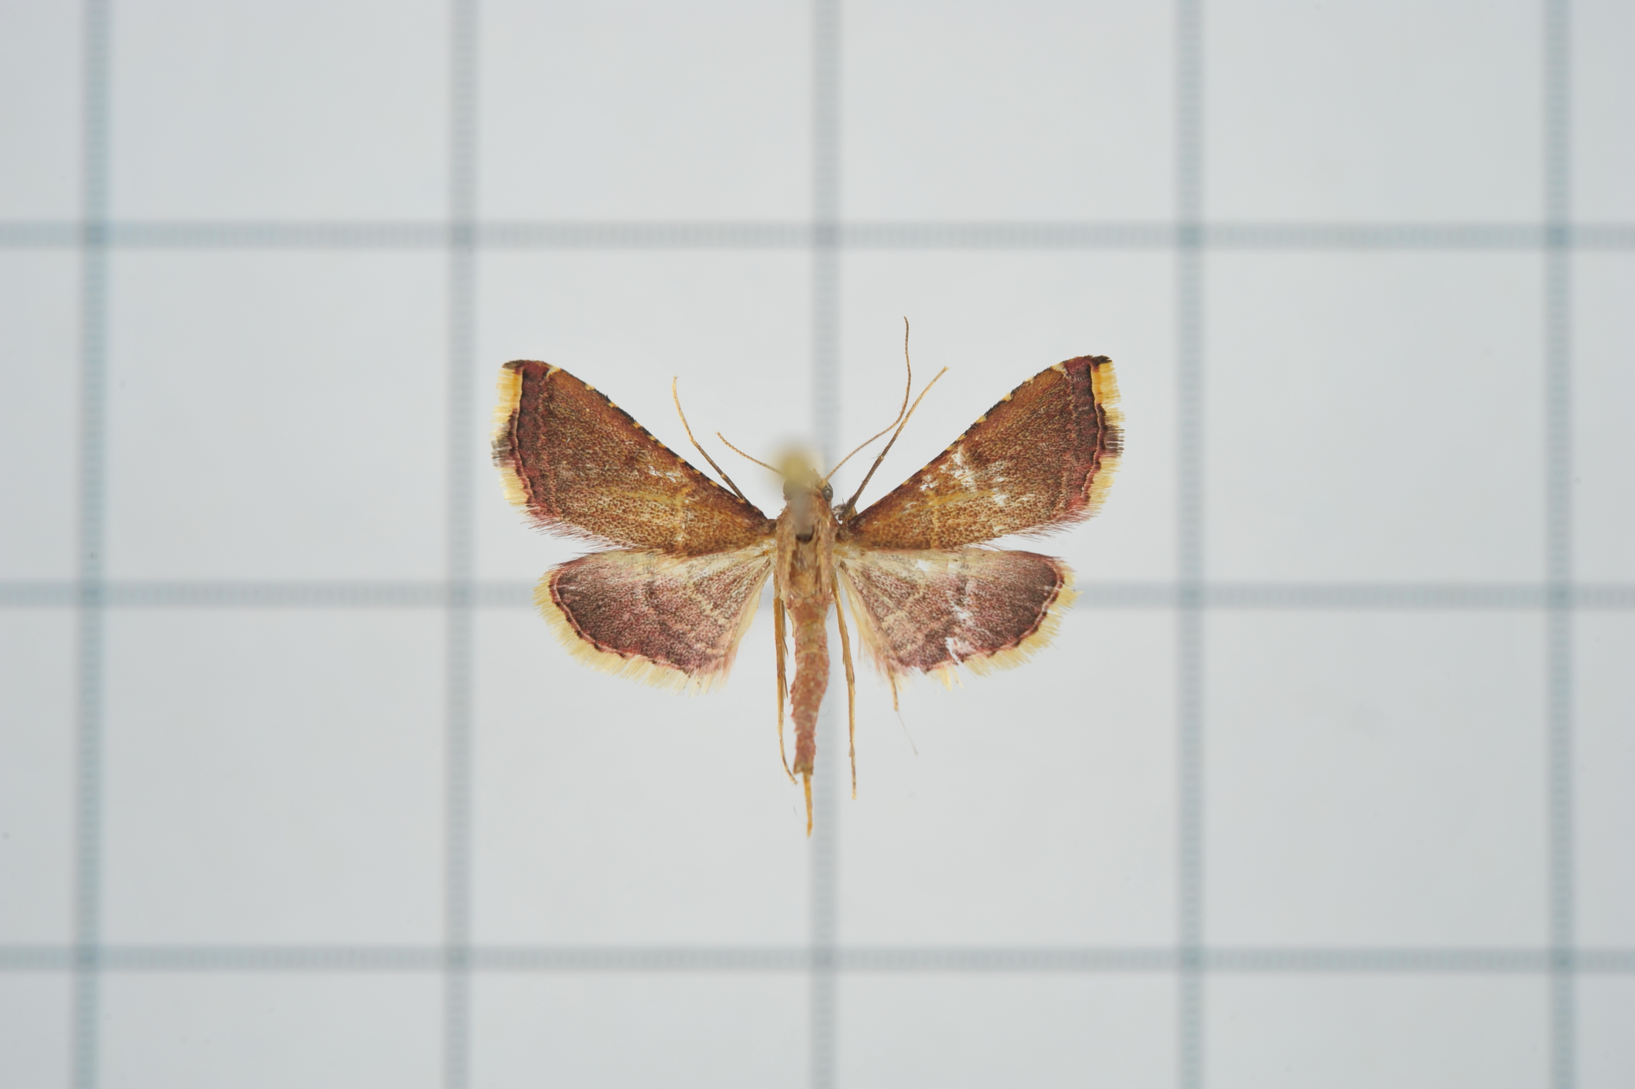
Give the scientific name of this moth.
Endotricha olivacealis
